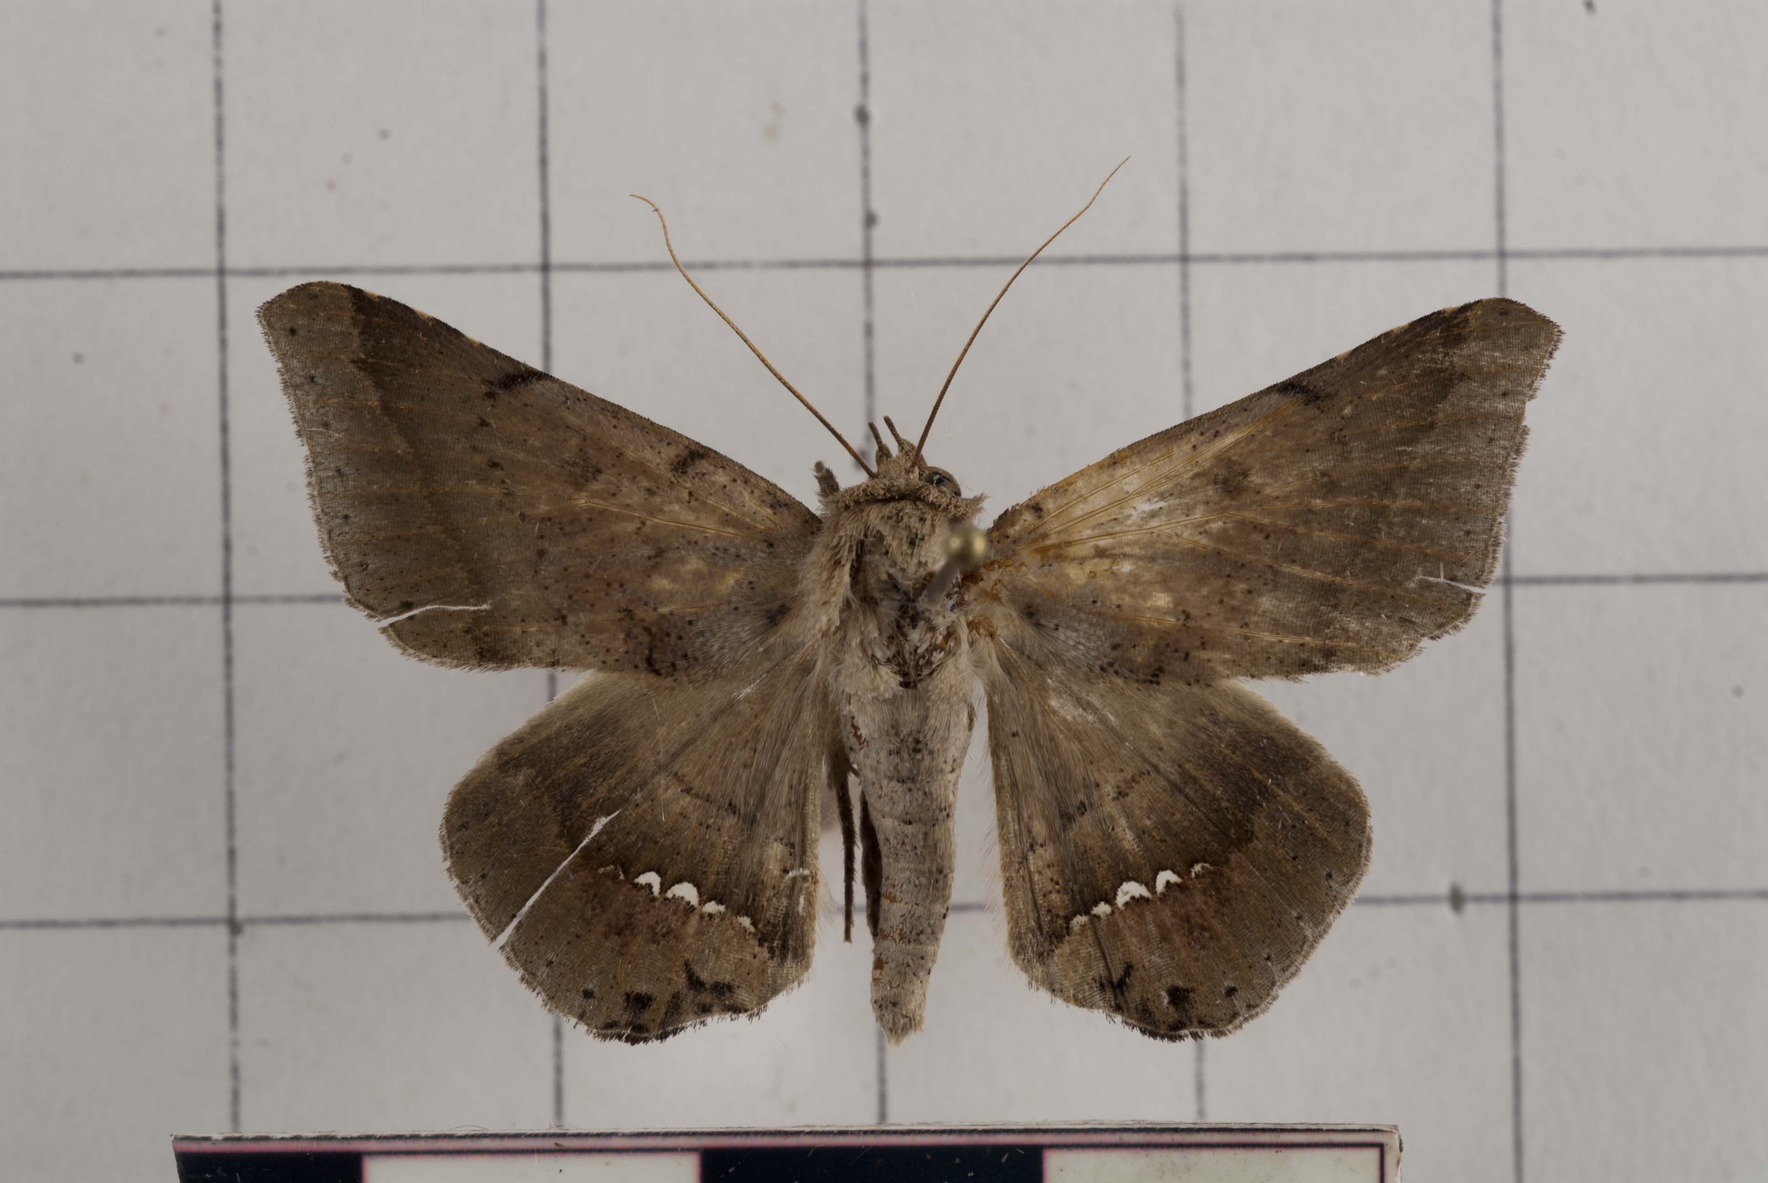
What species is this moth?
Macaldenia palumba
